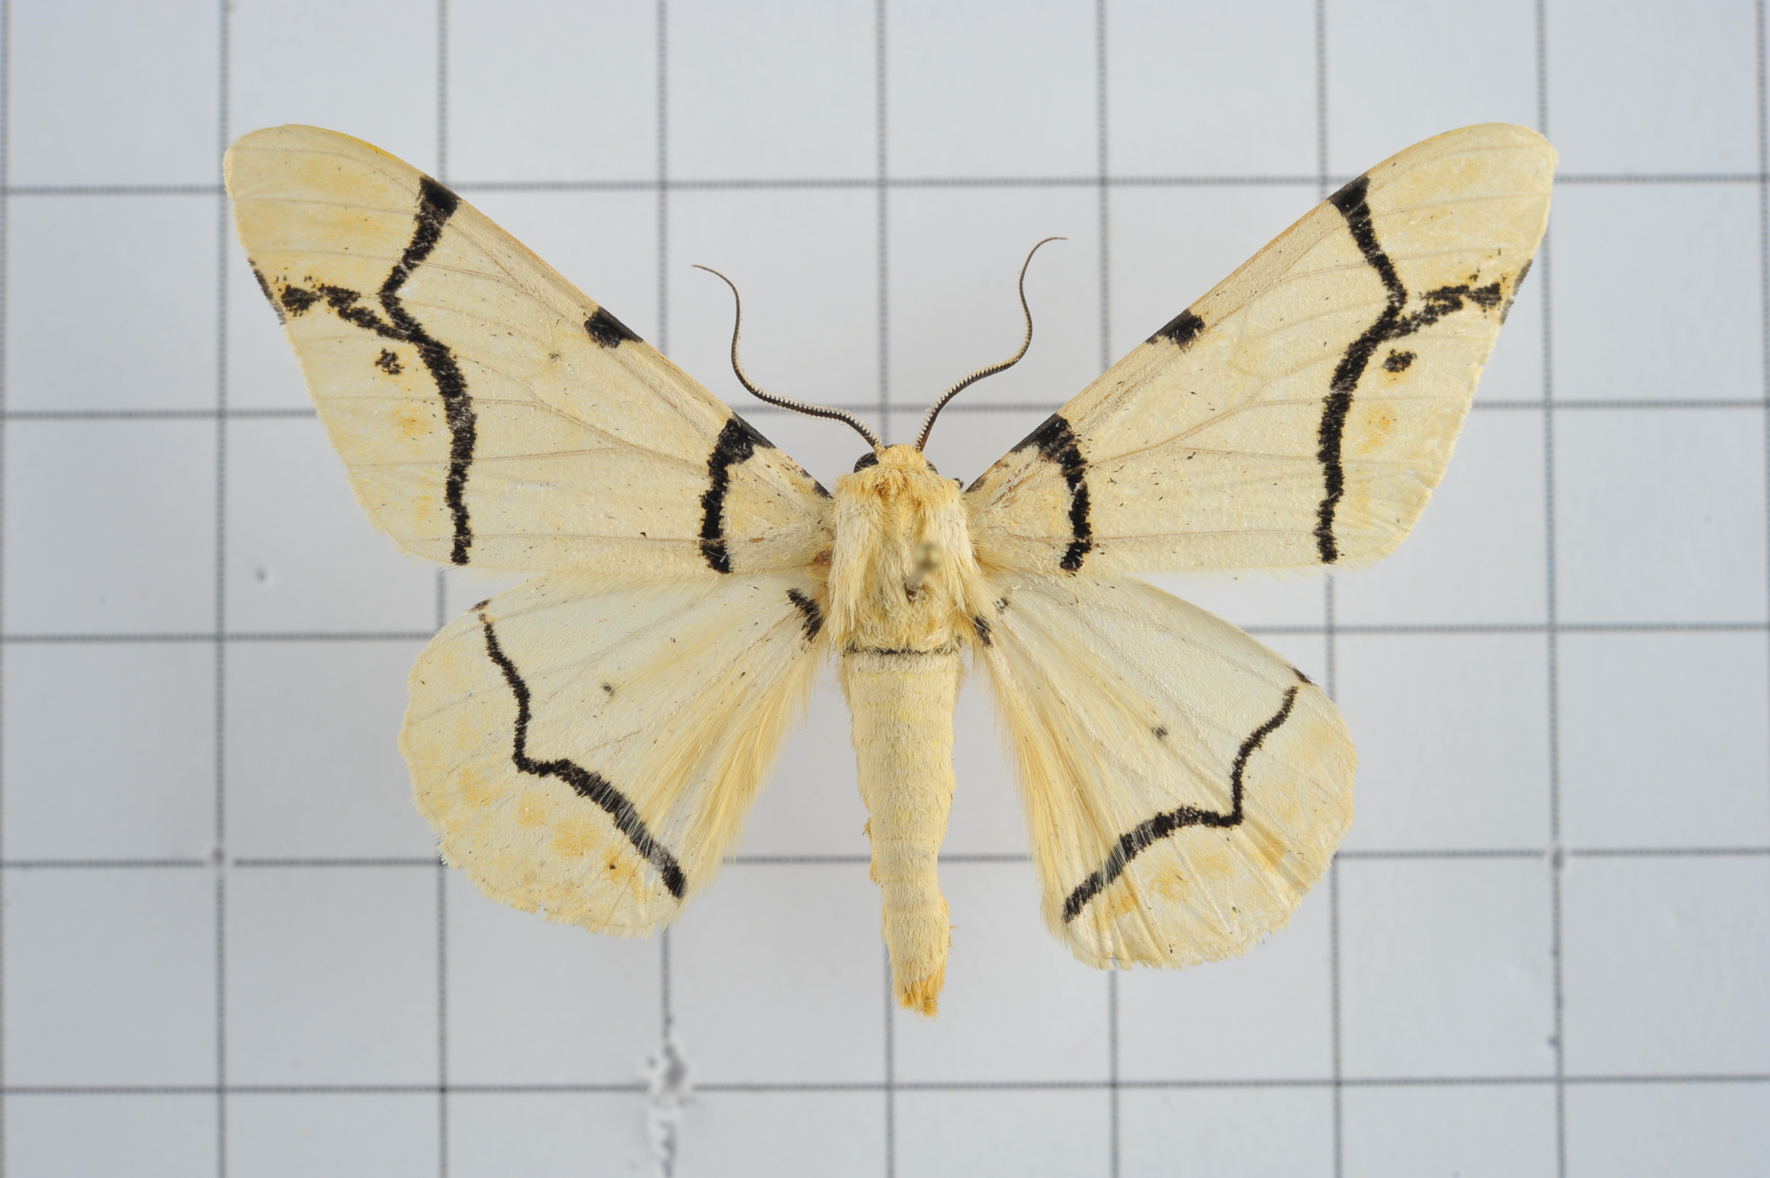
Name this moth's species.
Biston perclara
